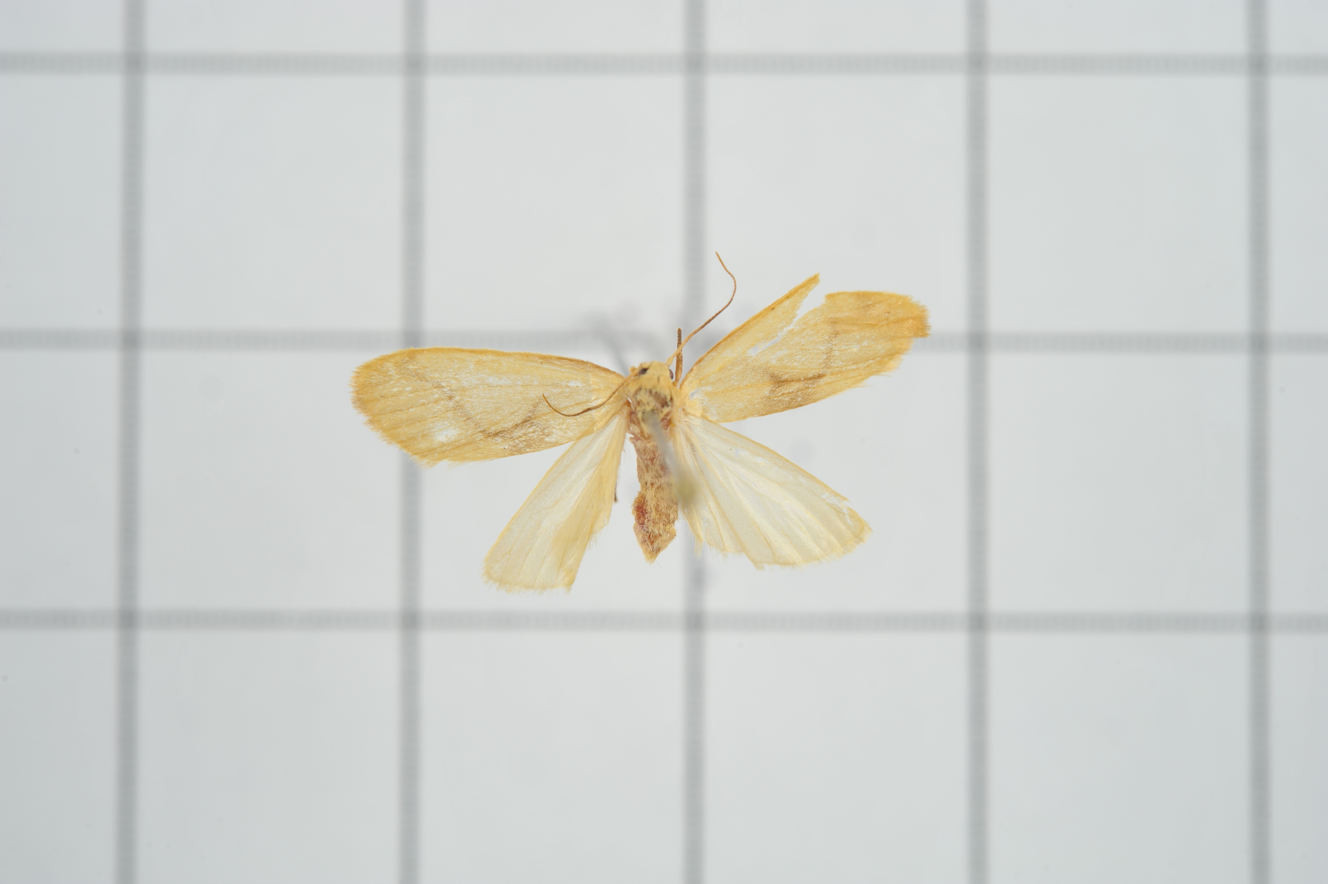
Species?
Notata parva
